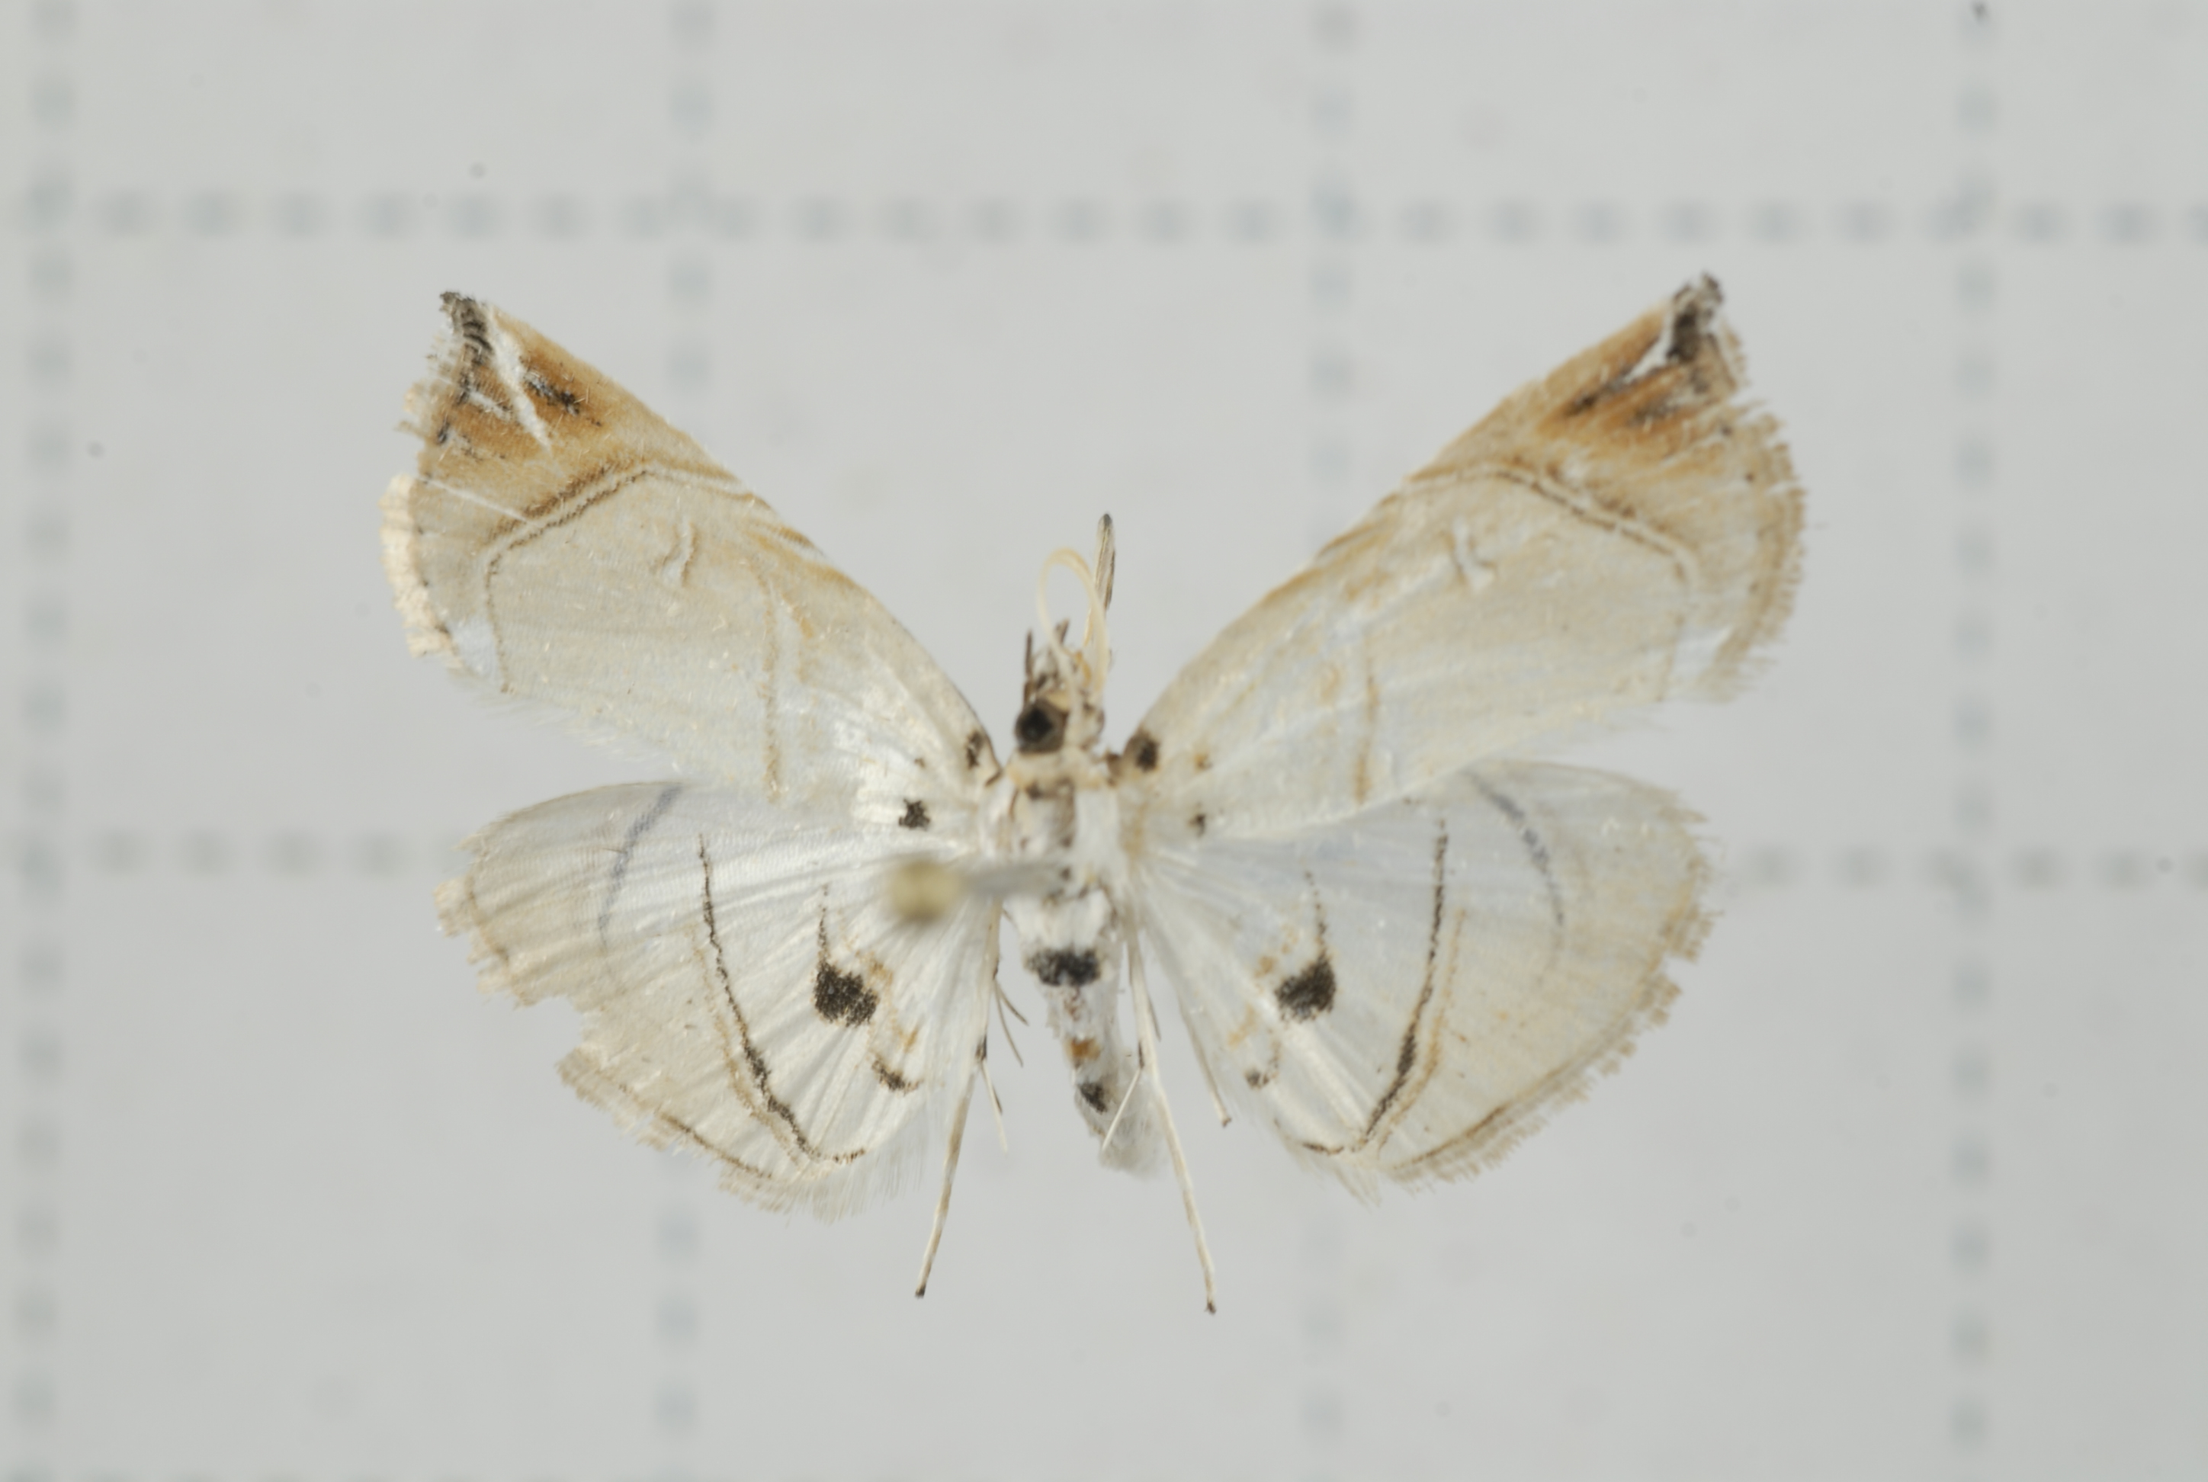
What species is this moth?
Hendecasis hampsoni
